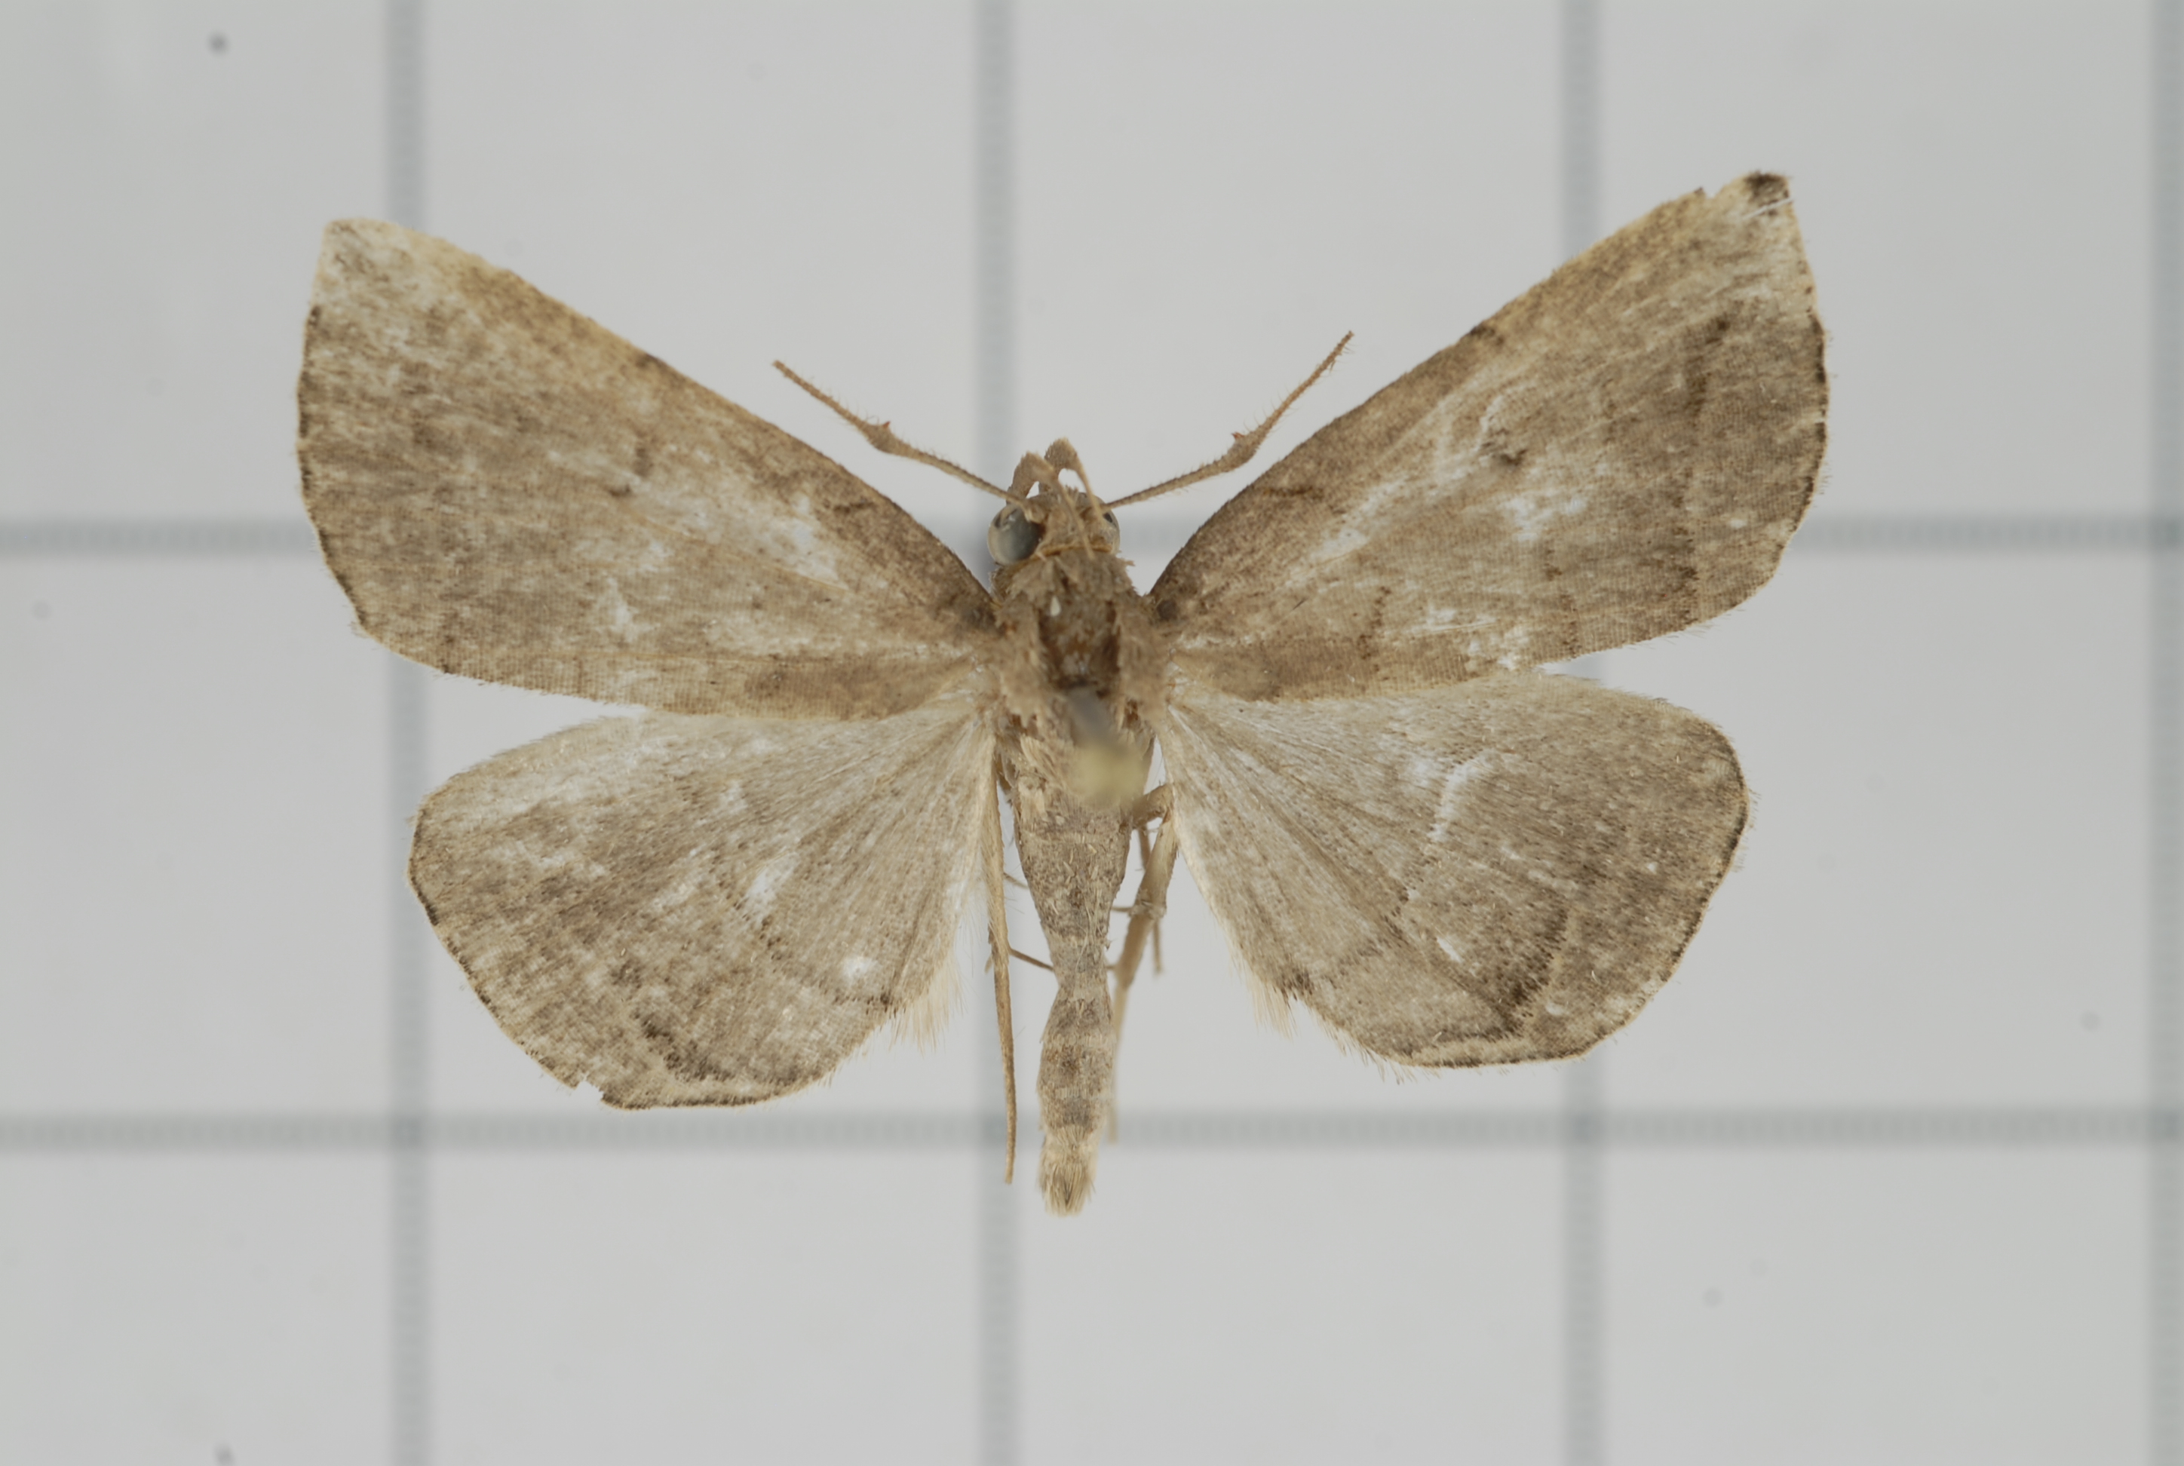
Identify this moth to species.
Zanclognatha yaeyamalis
